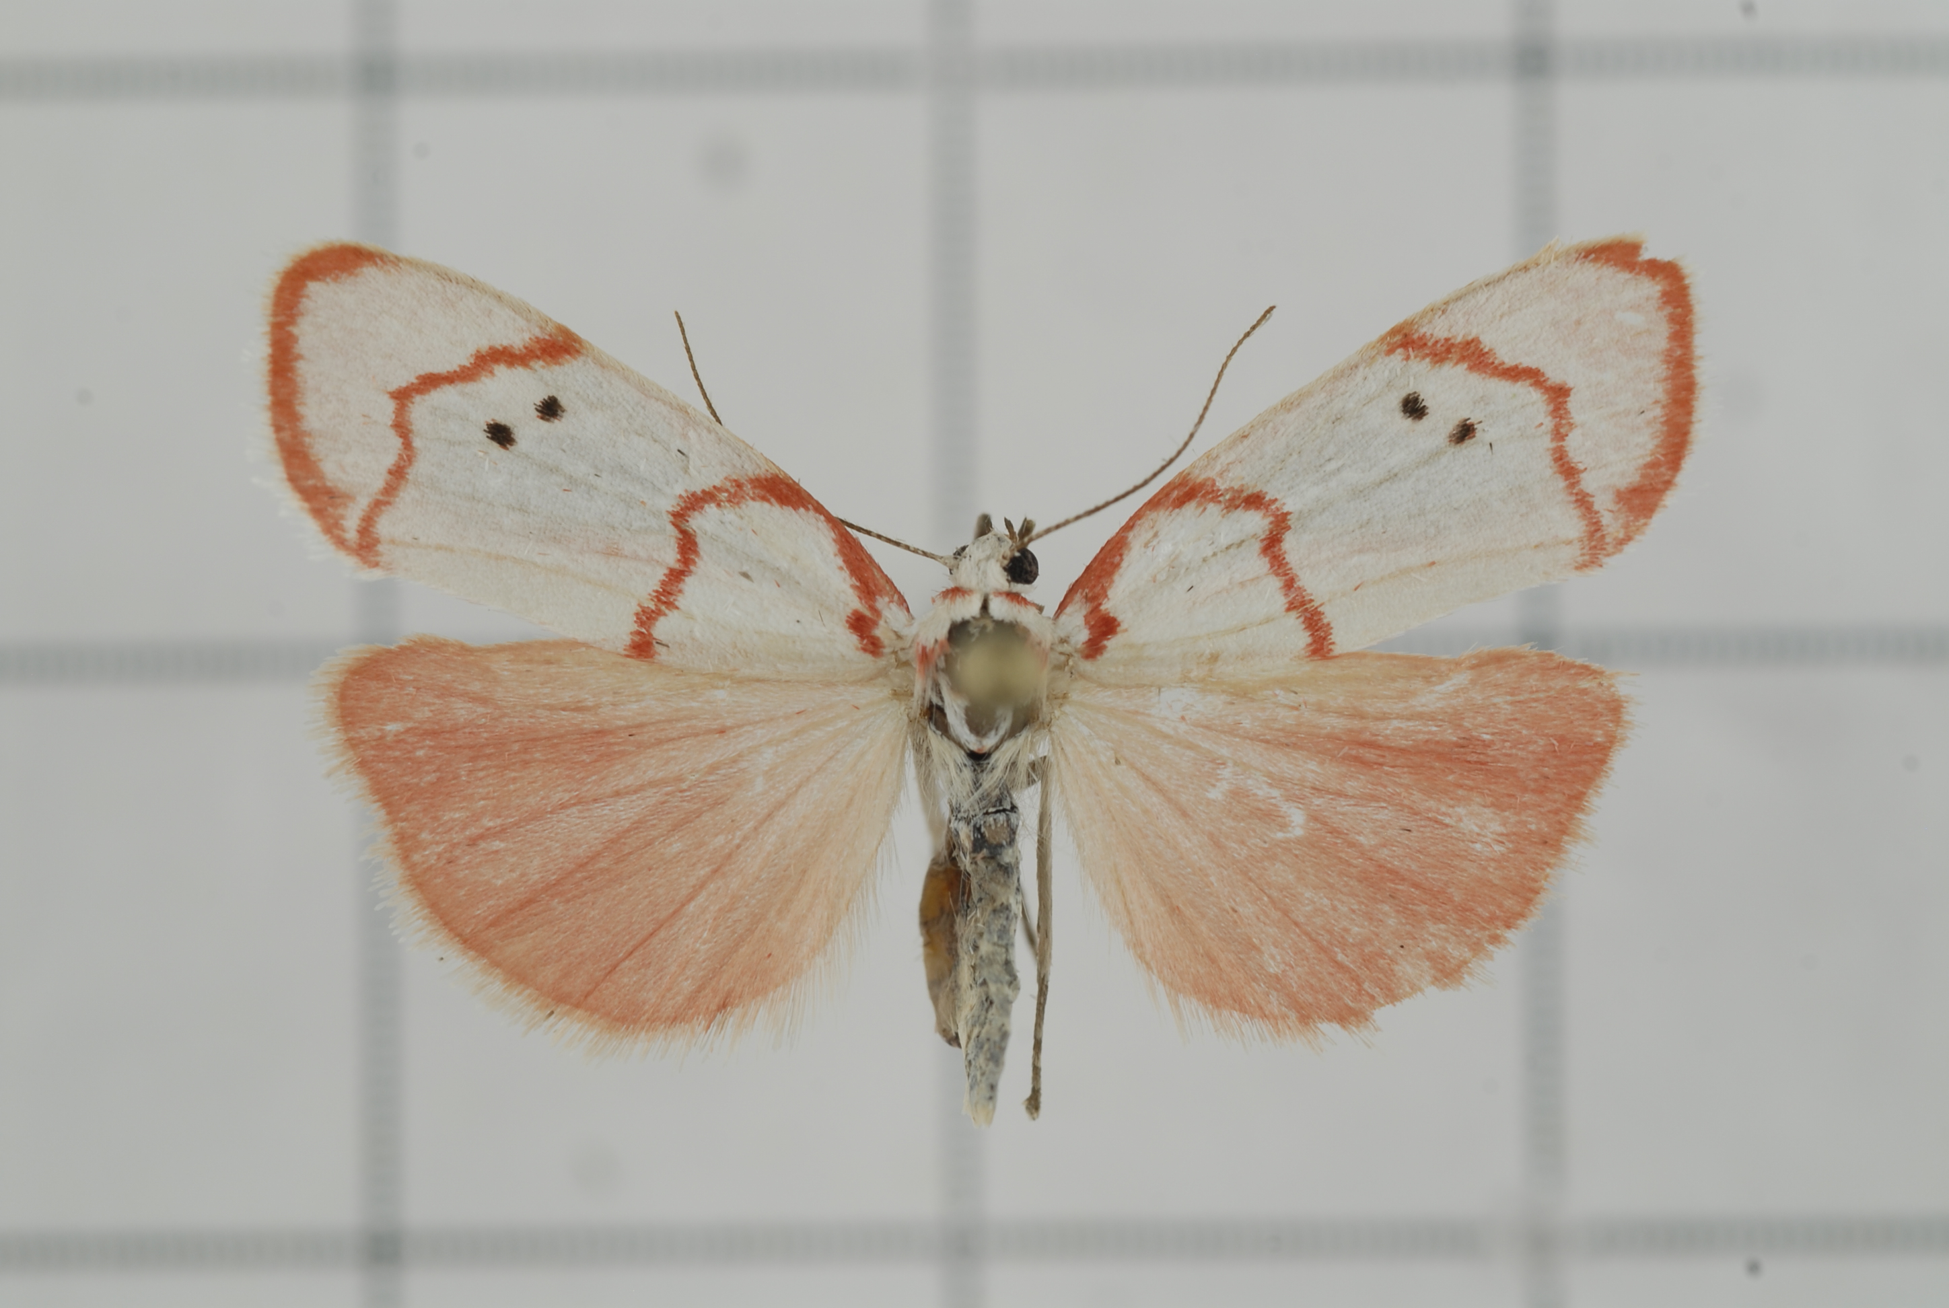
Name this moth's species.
Cyana sanguinea
